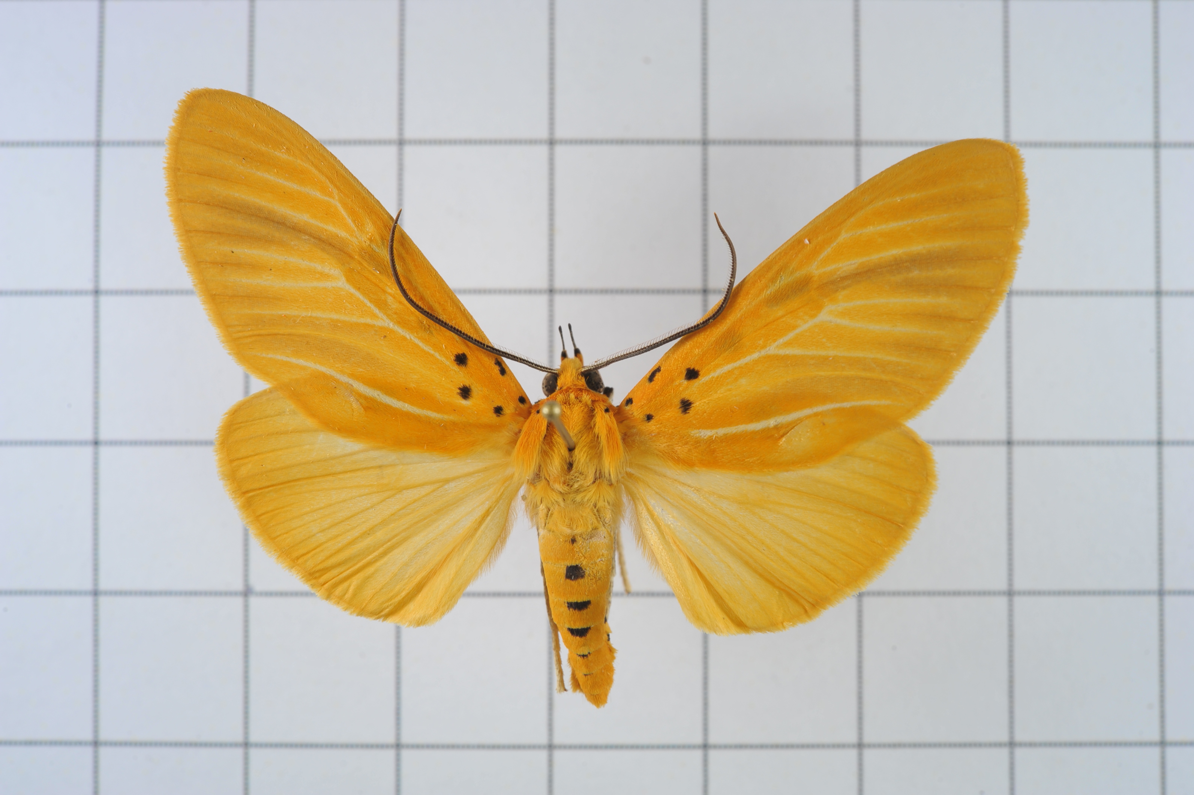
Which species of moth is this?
Asota egens confinis
